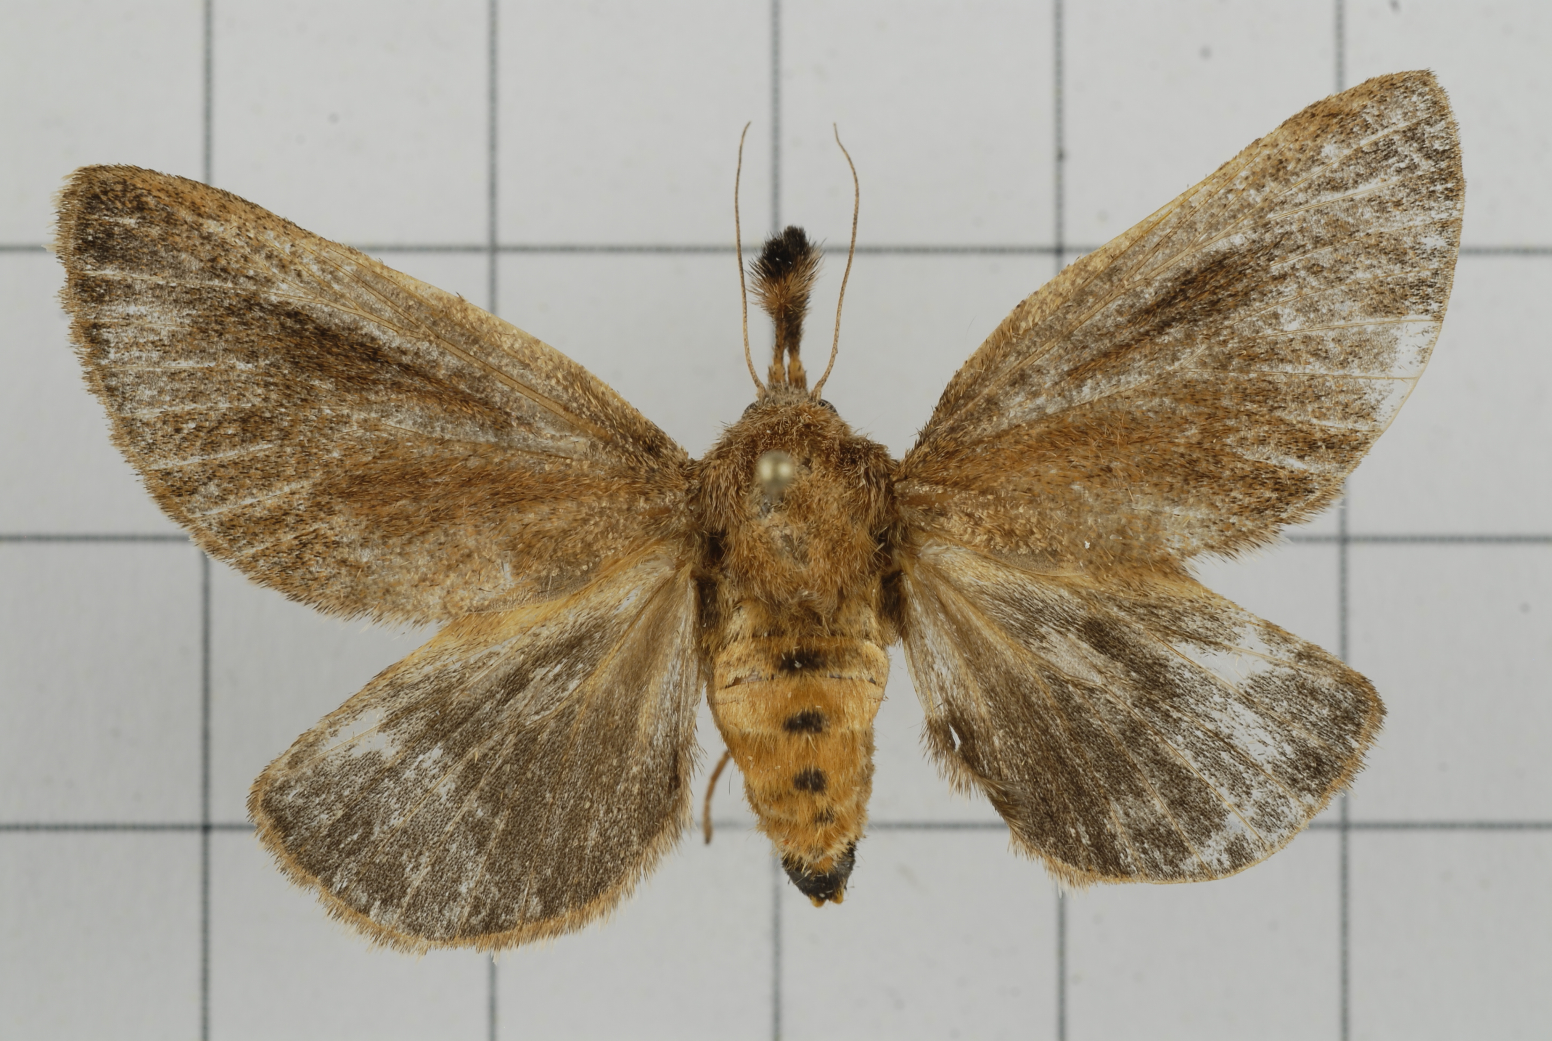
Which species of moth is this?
Scopelodes contractus
